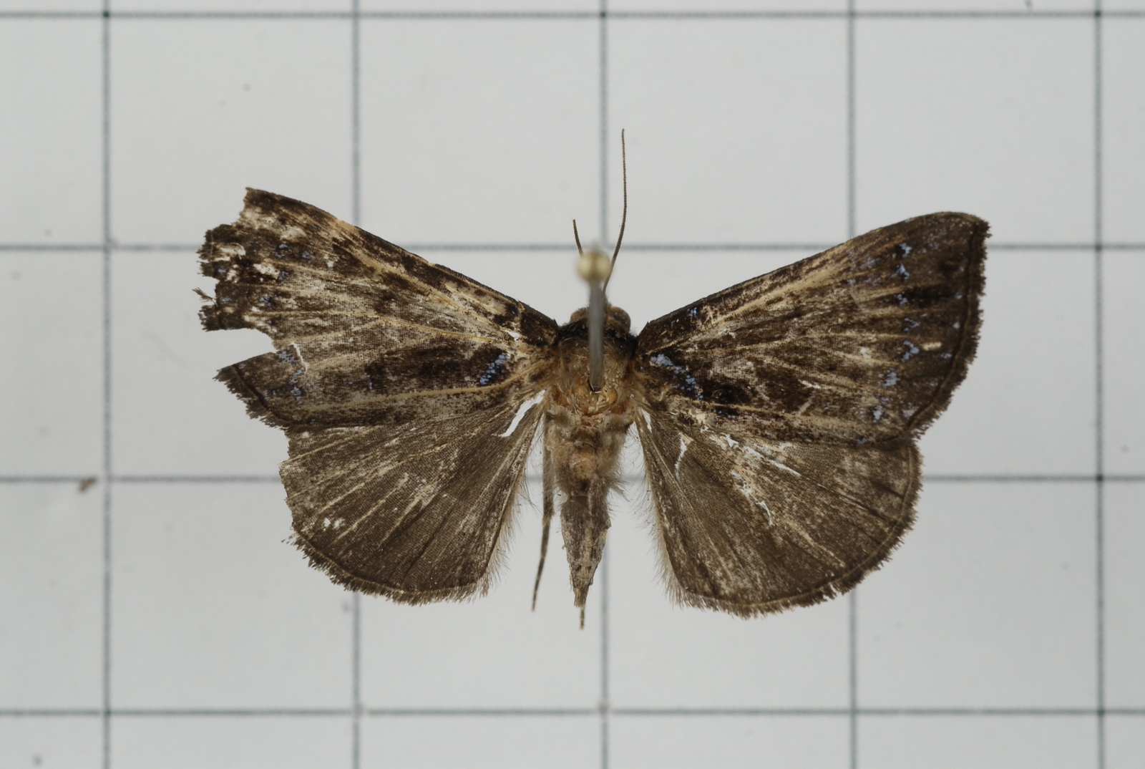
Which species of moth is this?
Hypena taiwana
